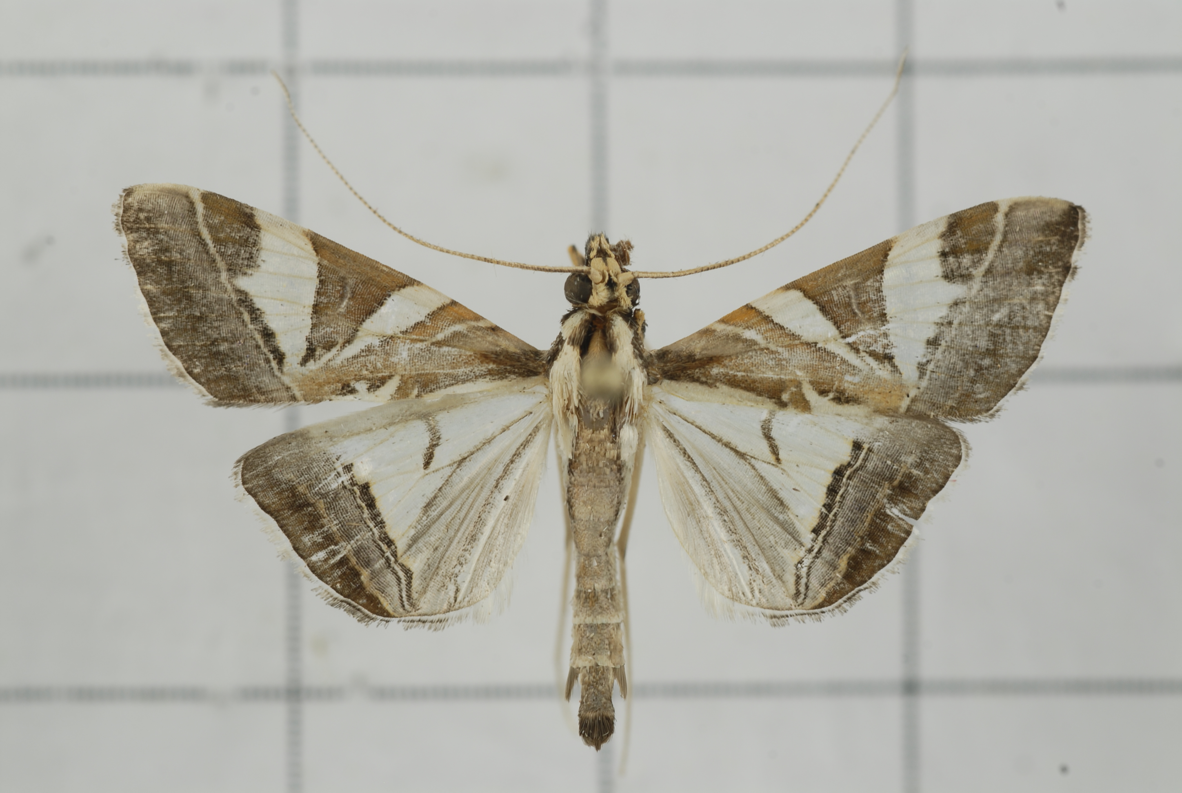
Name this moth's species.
Agrioglypta itysalis
